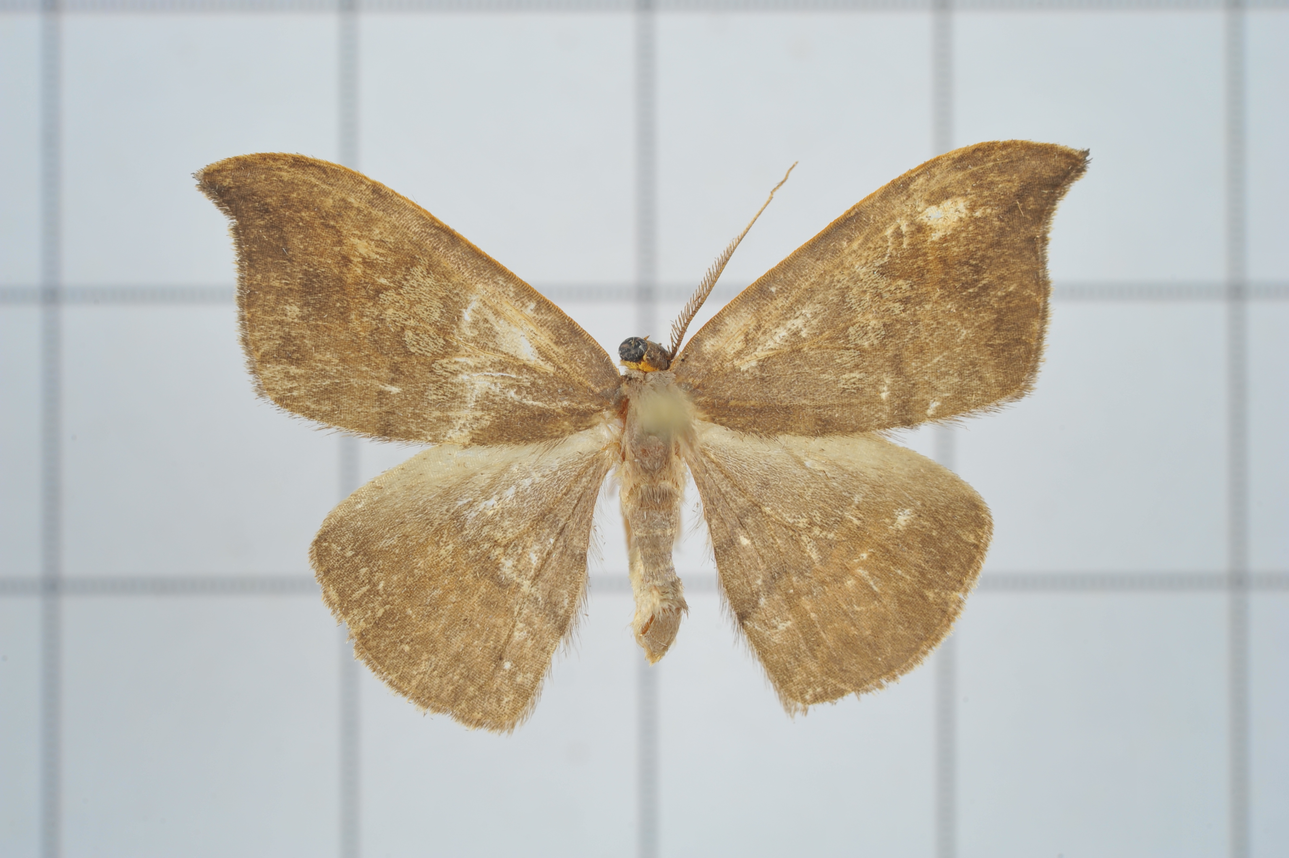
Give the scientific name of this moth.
Agnidra scabiosa fixseni
